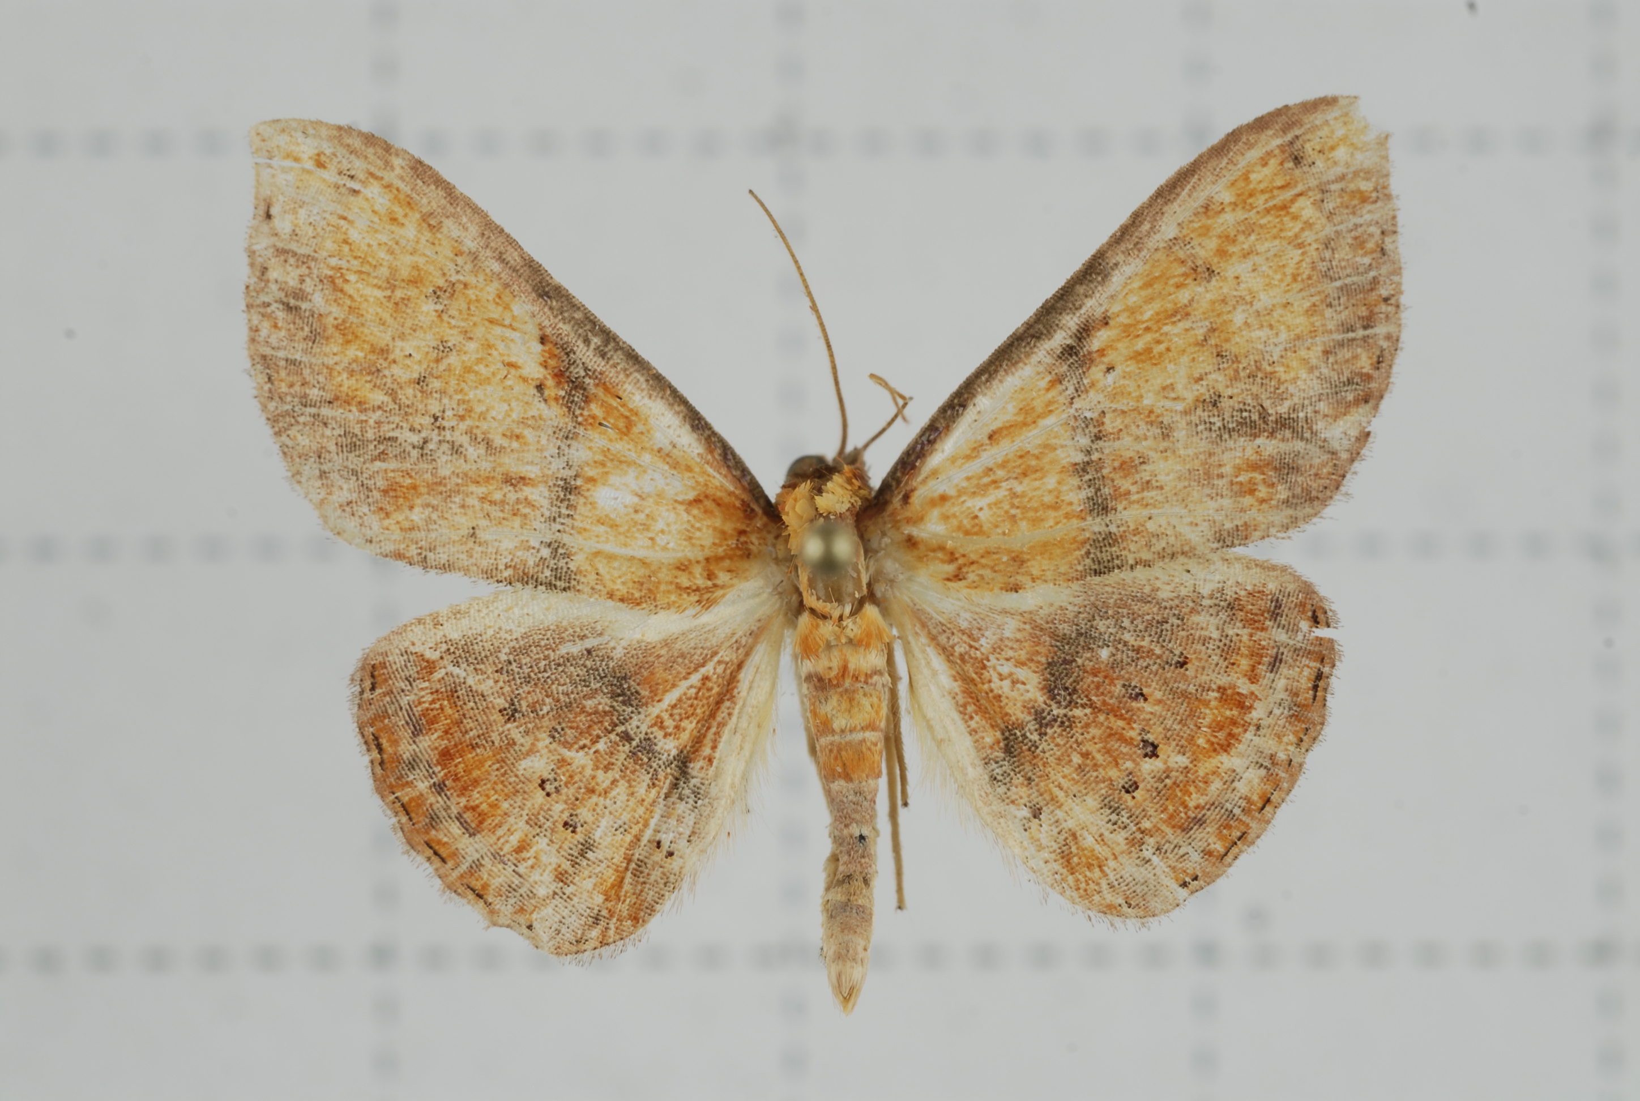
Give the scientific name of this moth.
Homodes vivida
